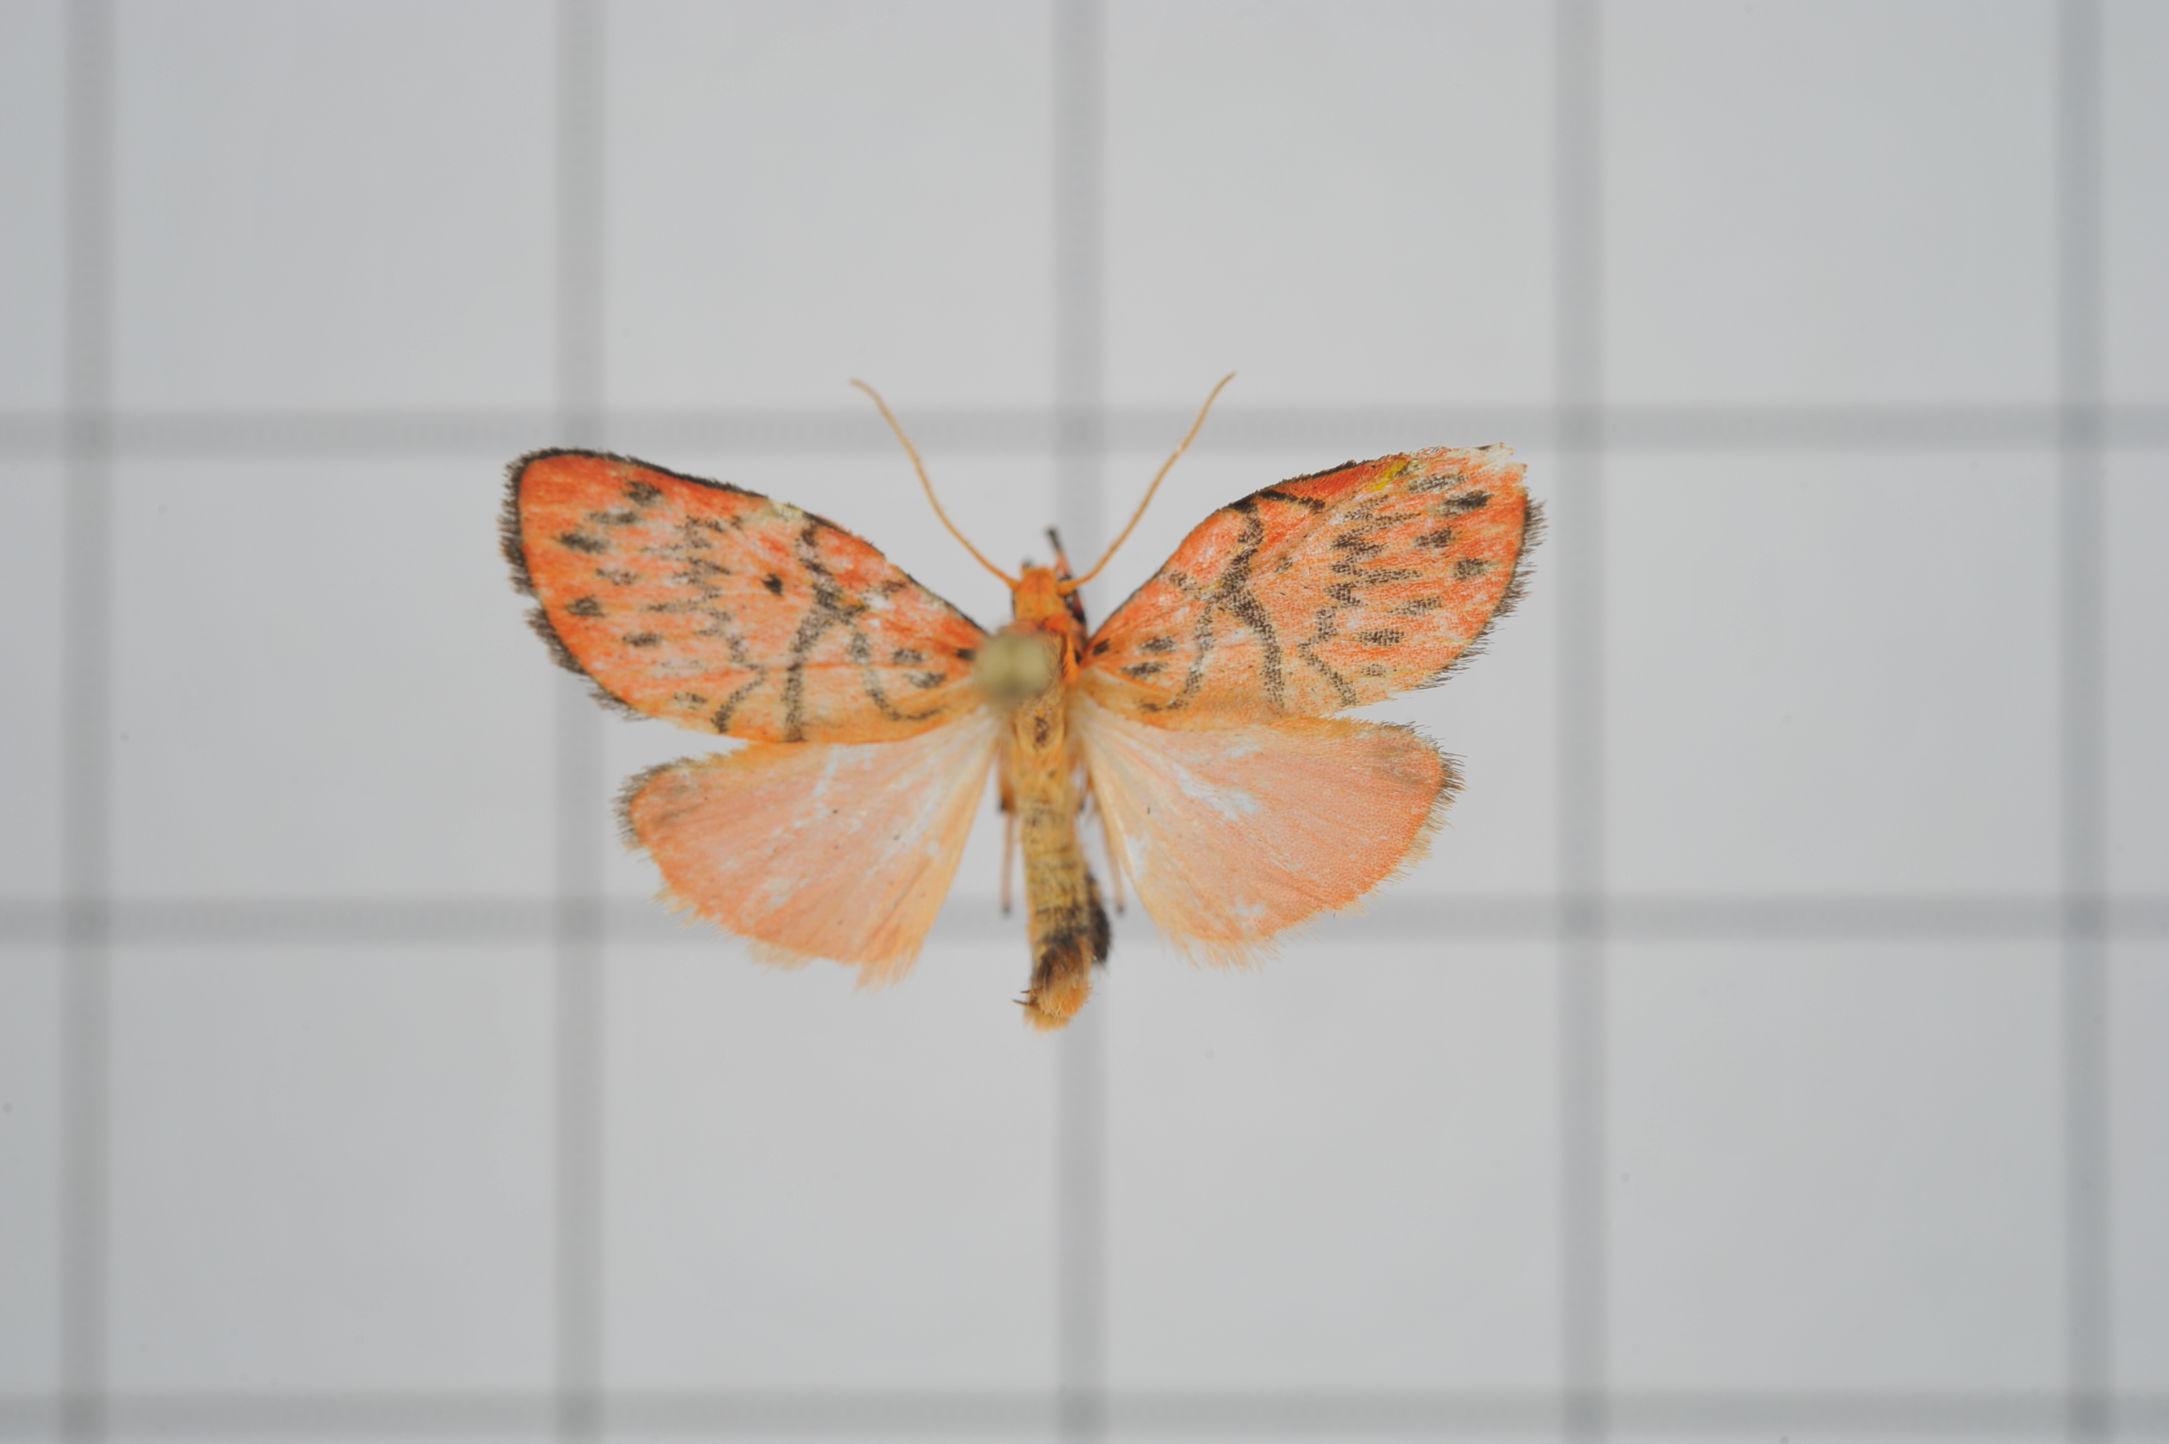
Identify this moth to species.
Aberrasine lichenshihi
